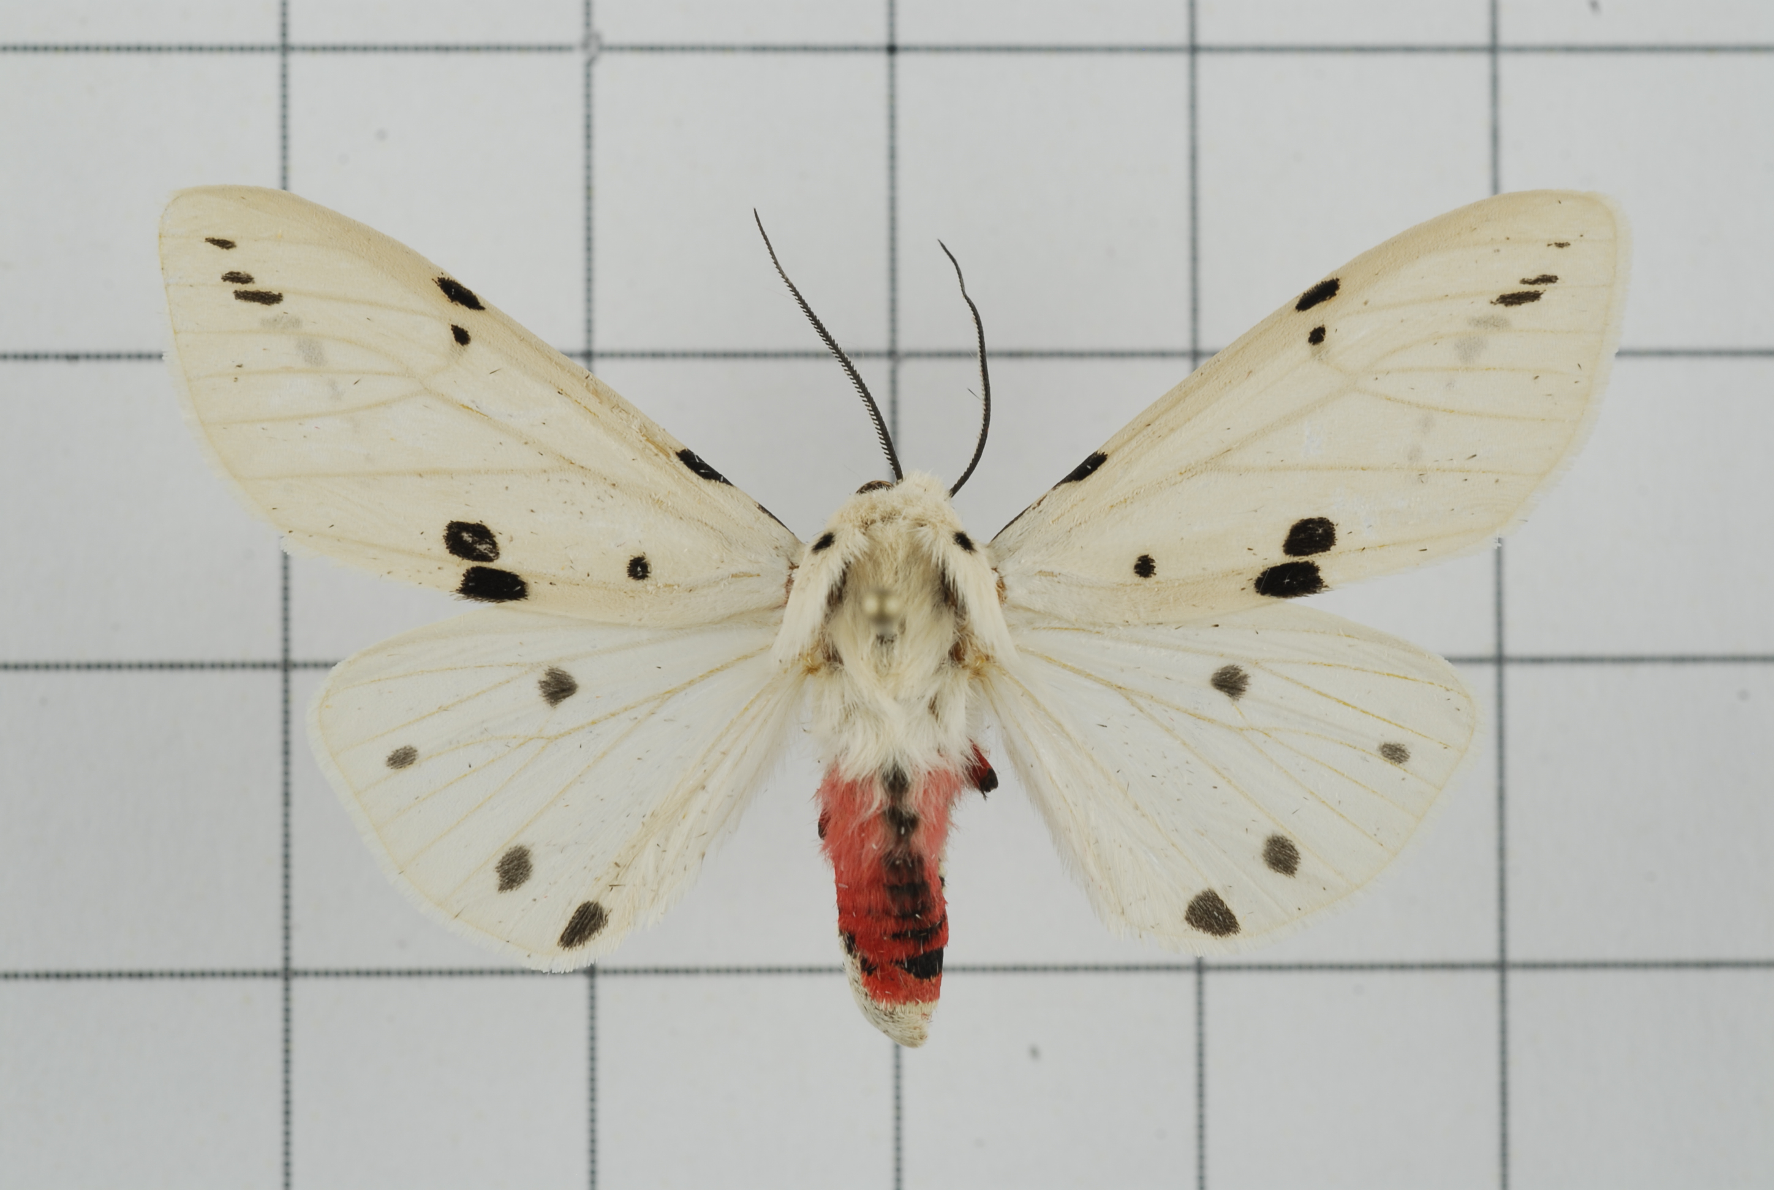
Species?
Spilarctia alba kikuchii
